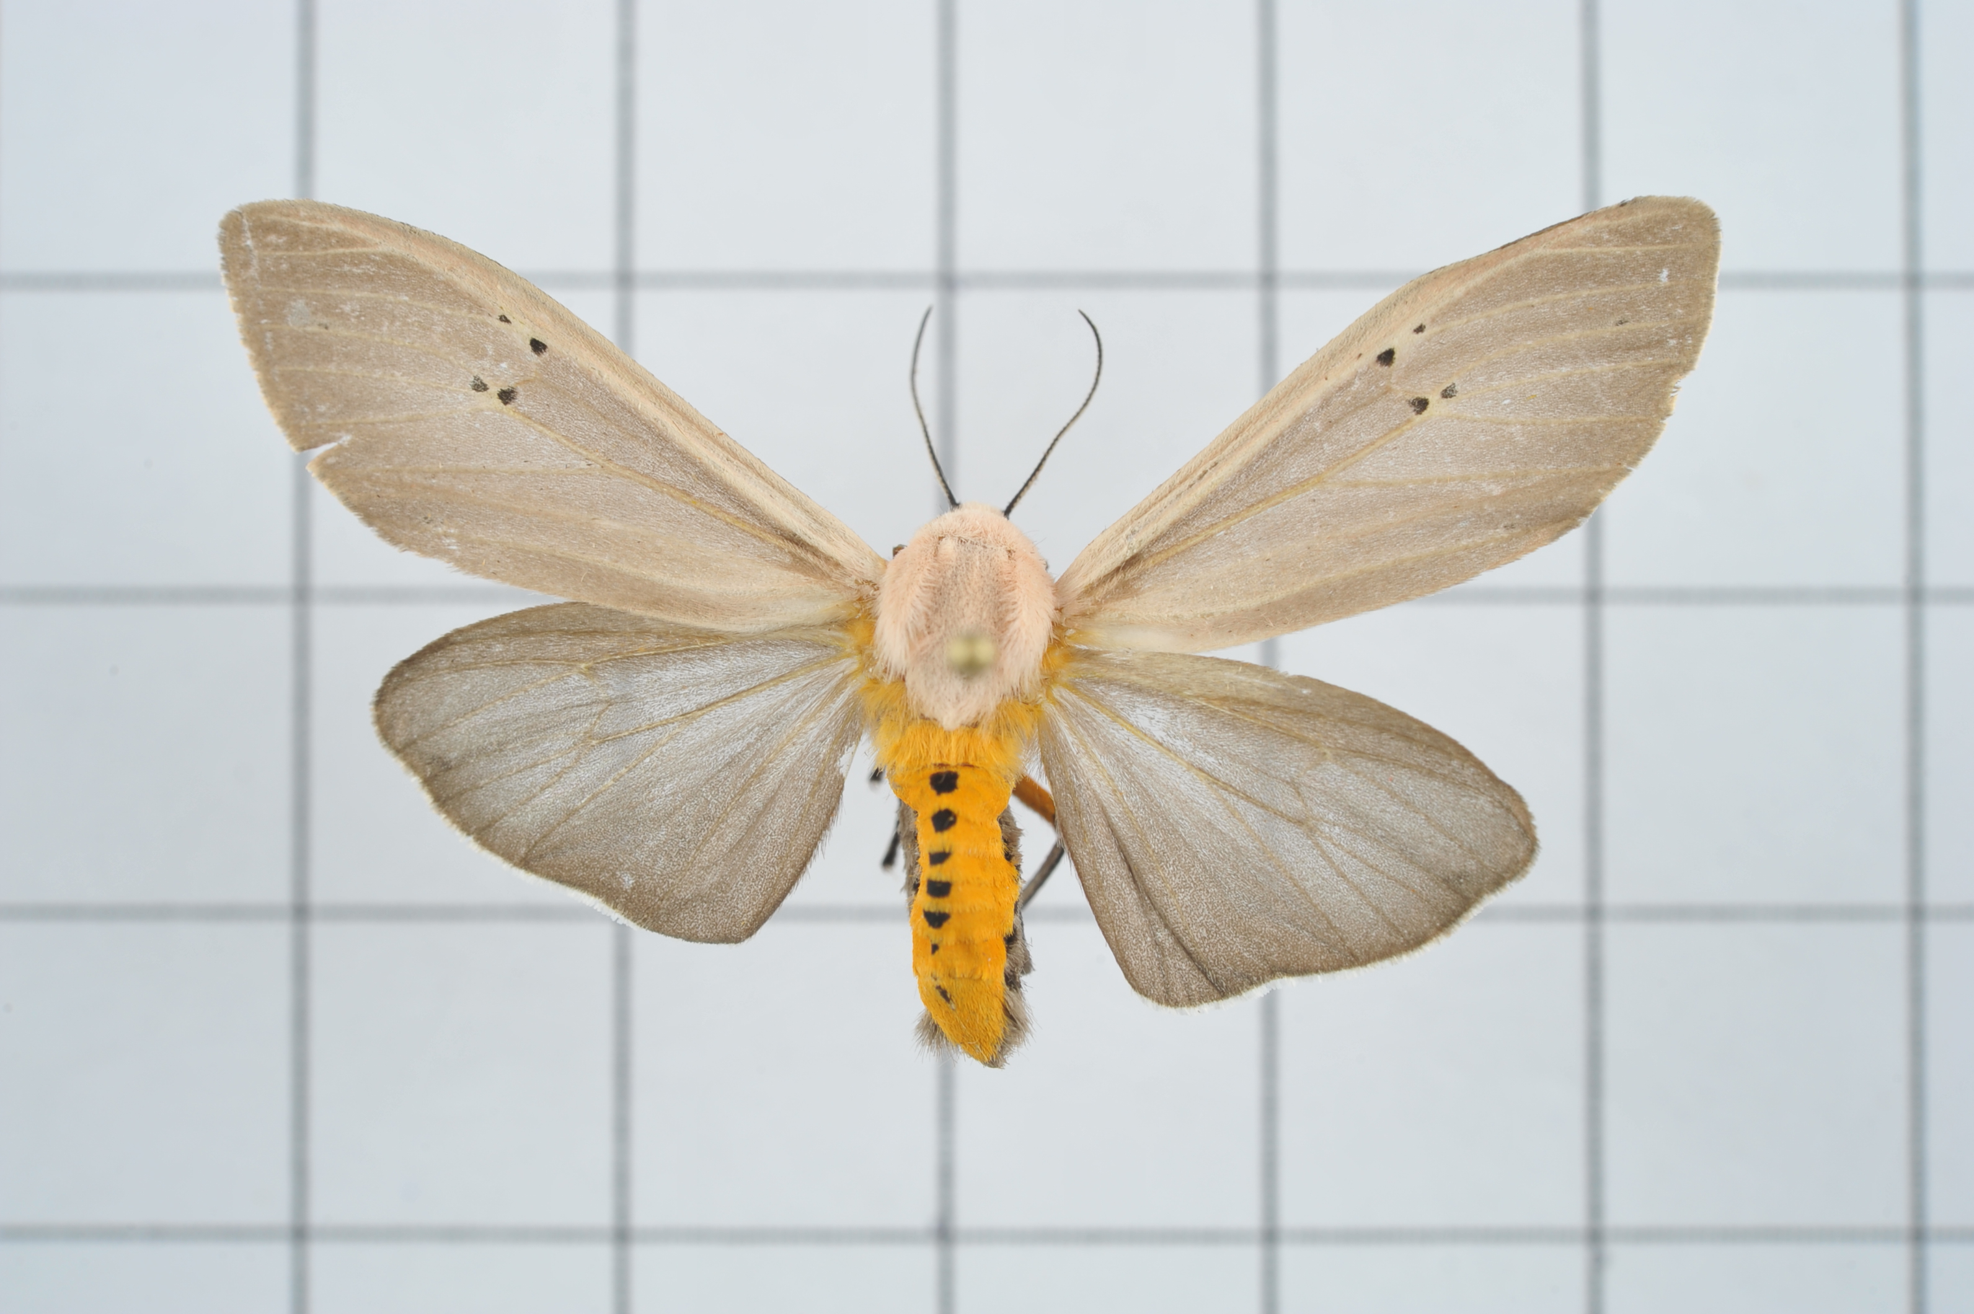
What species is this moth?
Creatonotos transiens koni
